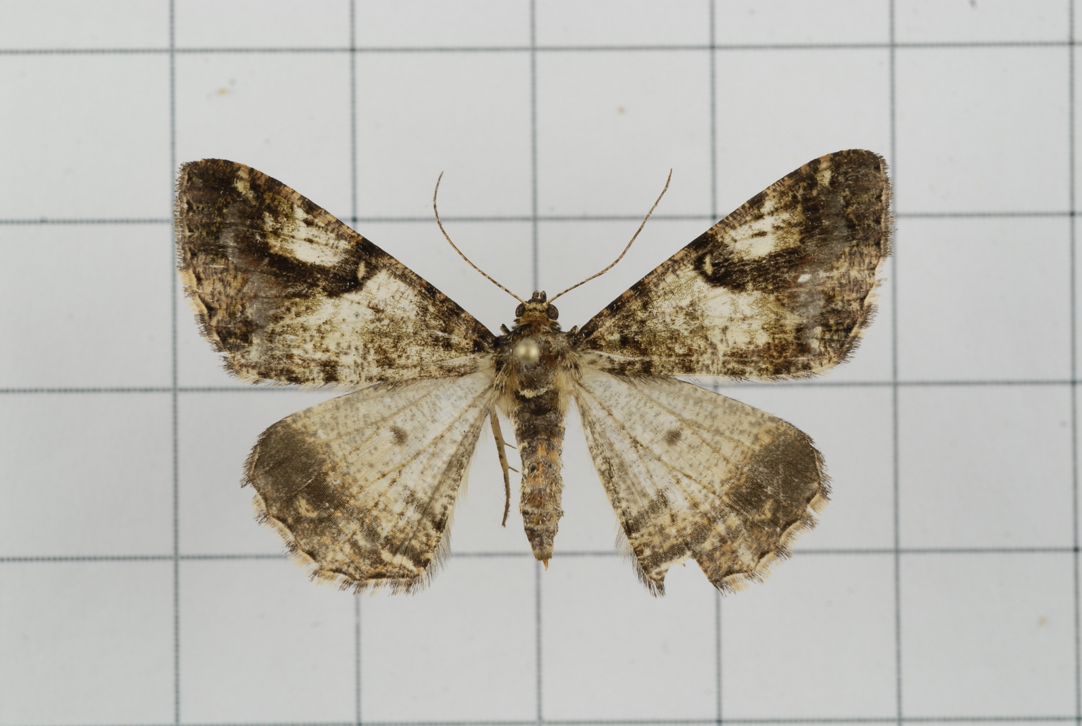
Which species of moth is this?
Gasterocome pannosaria orta
